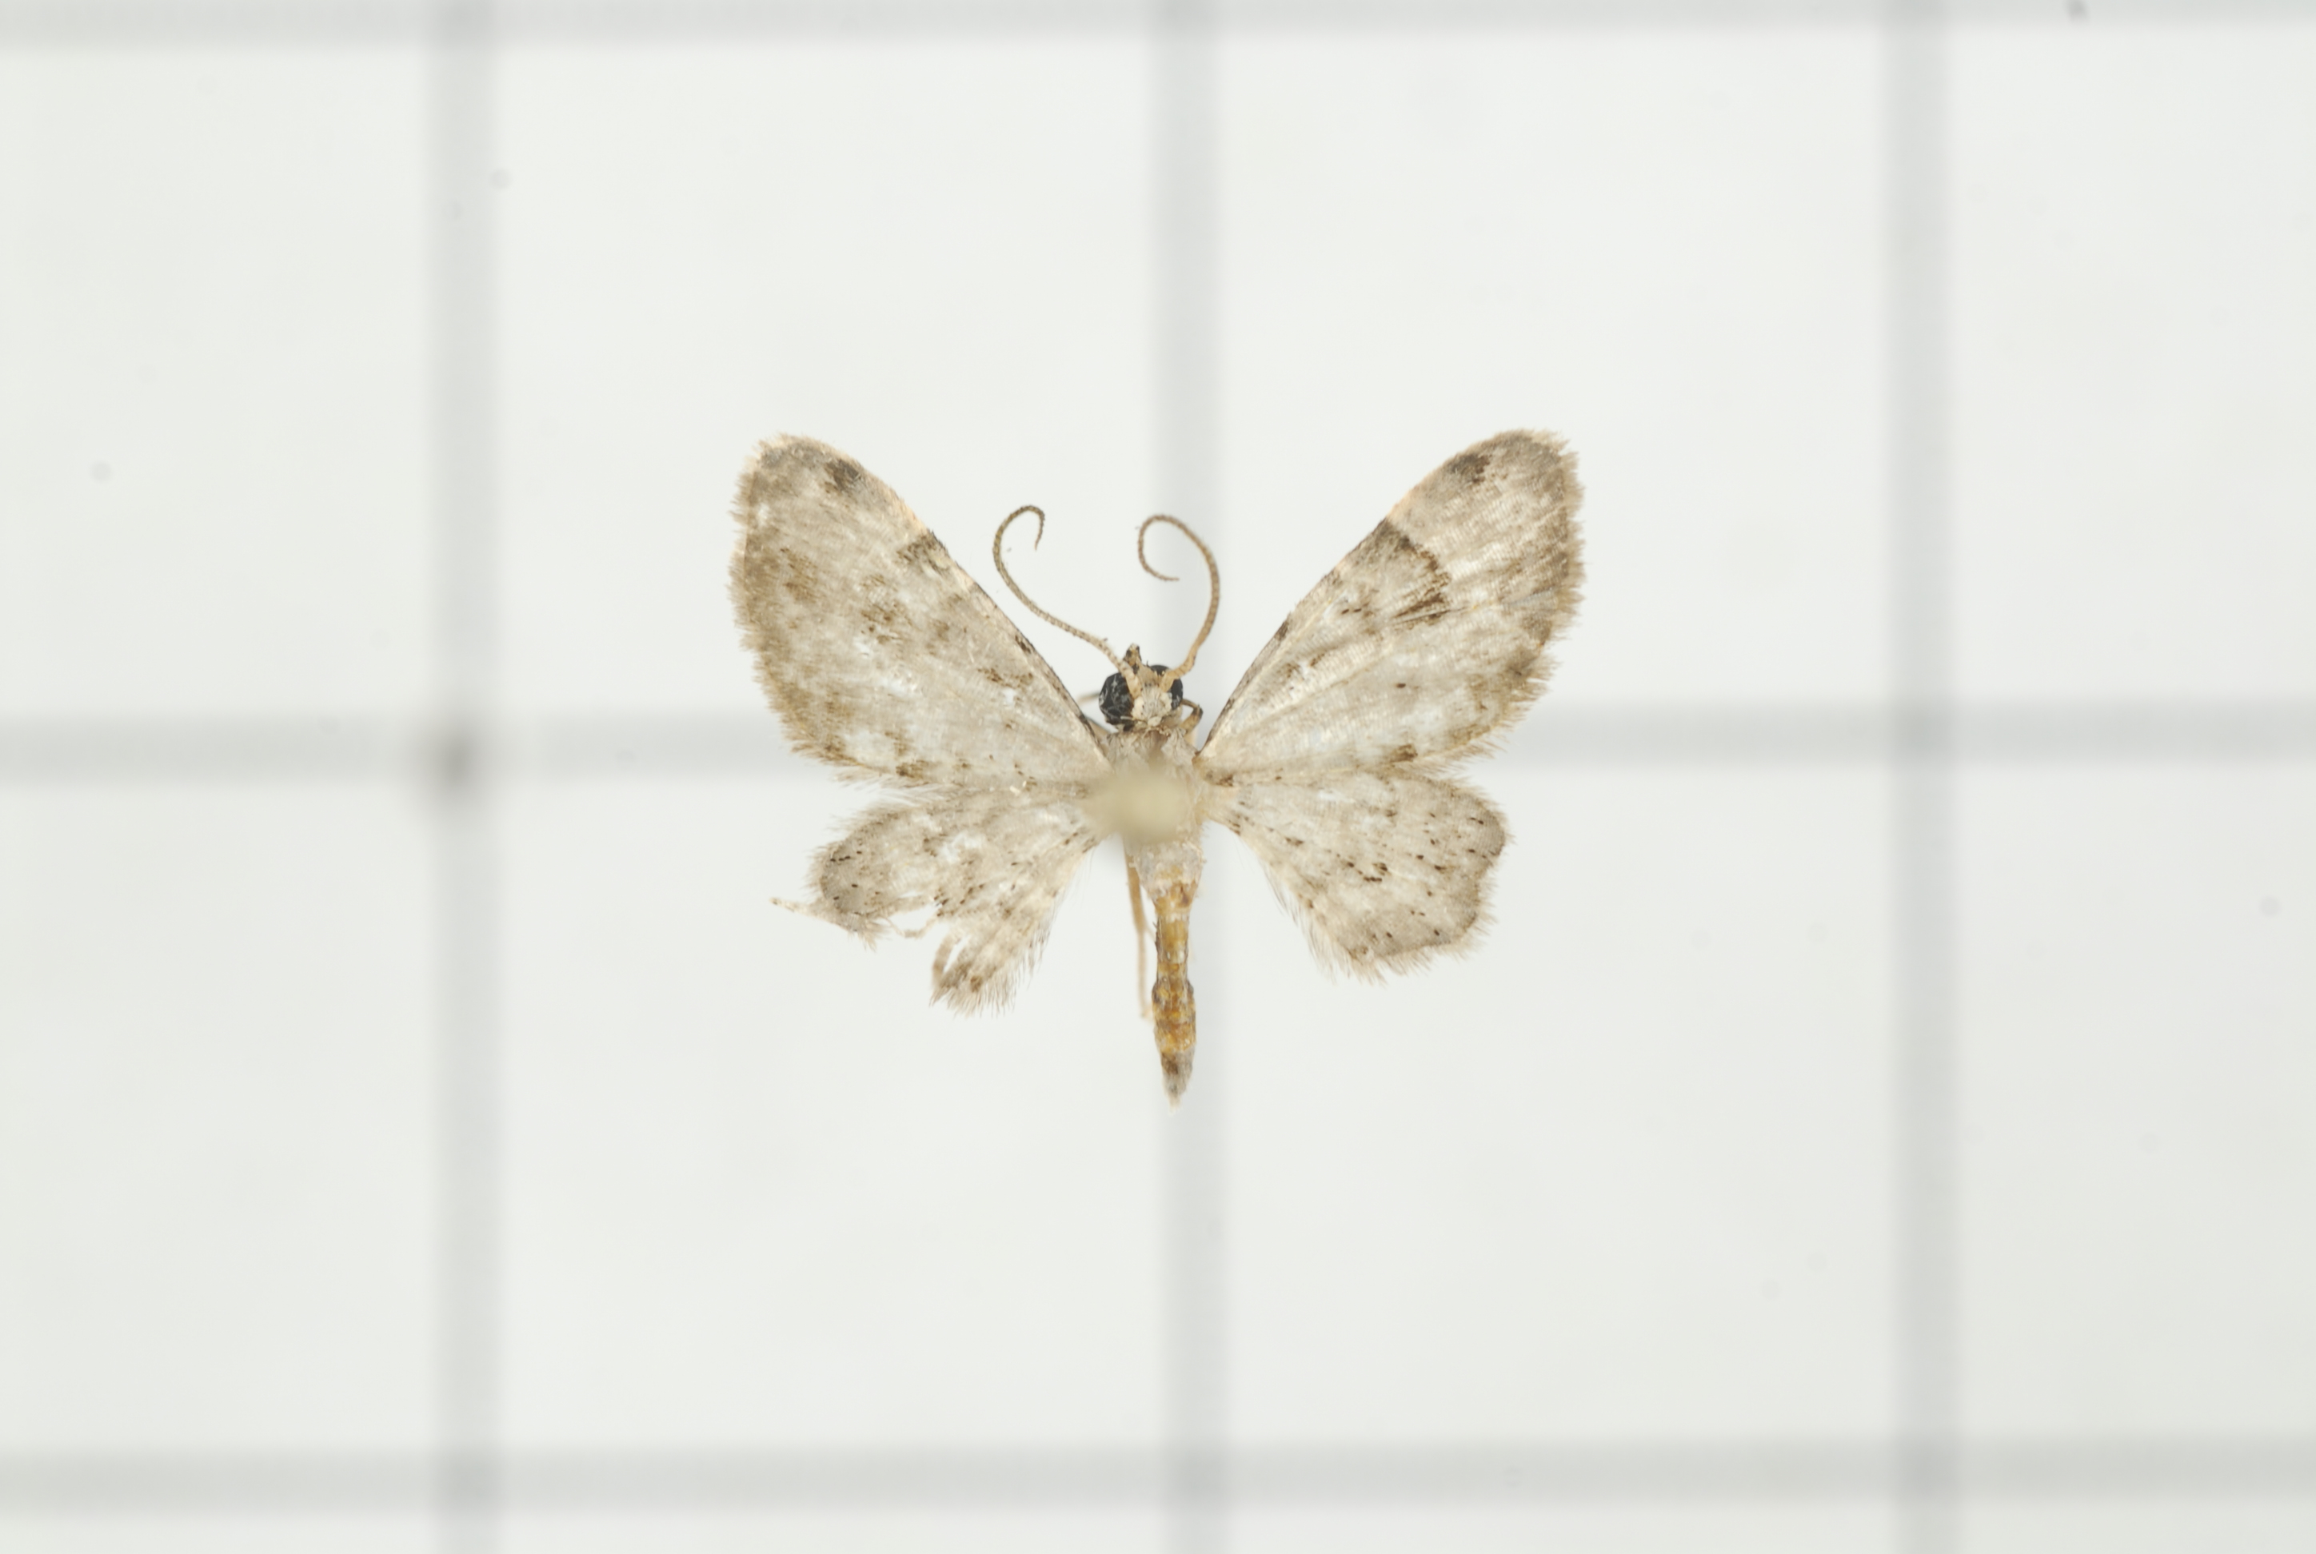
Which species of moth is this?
Bosara kadooriensis
